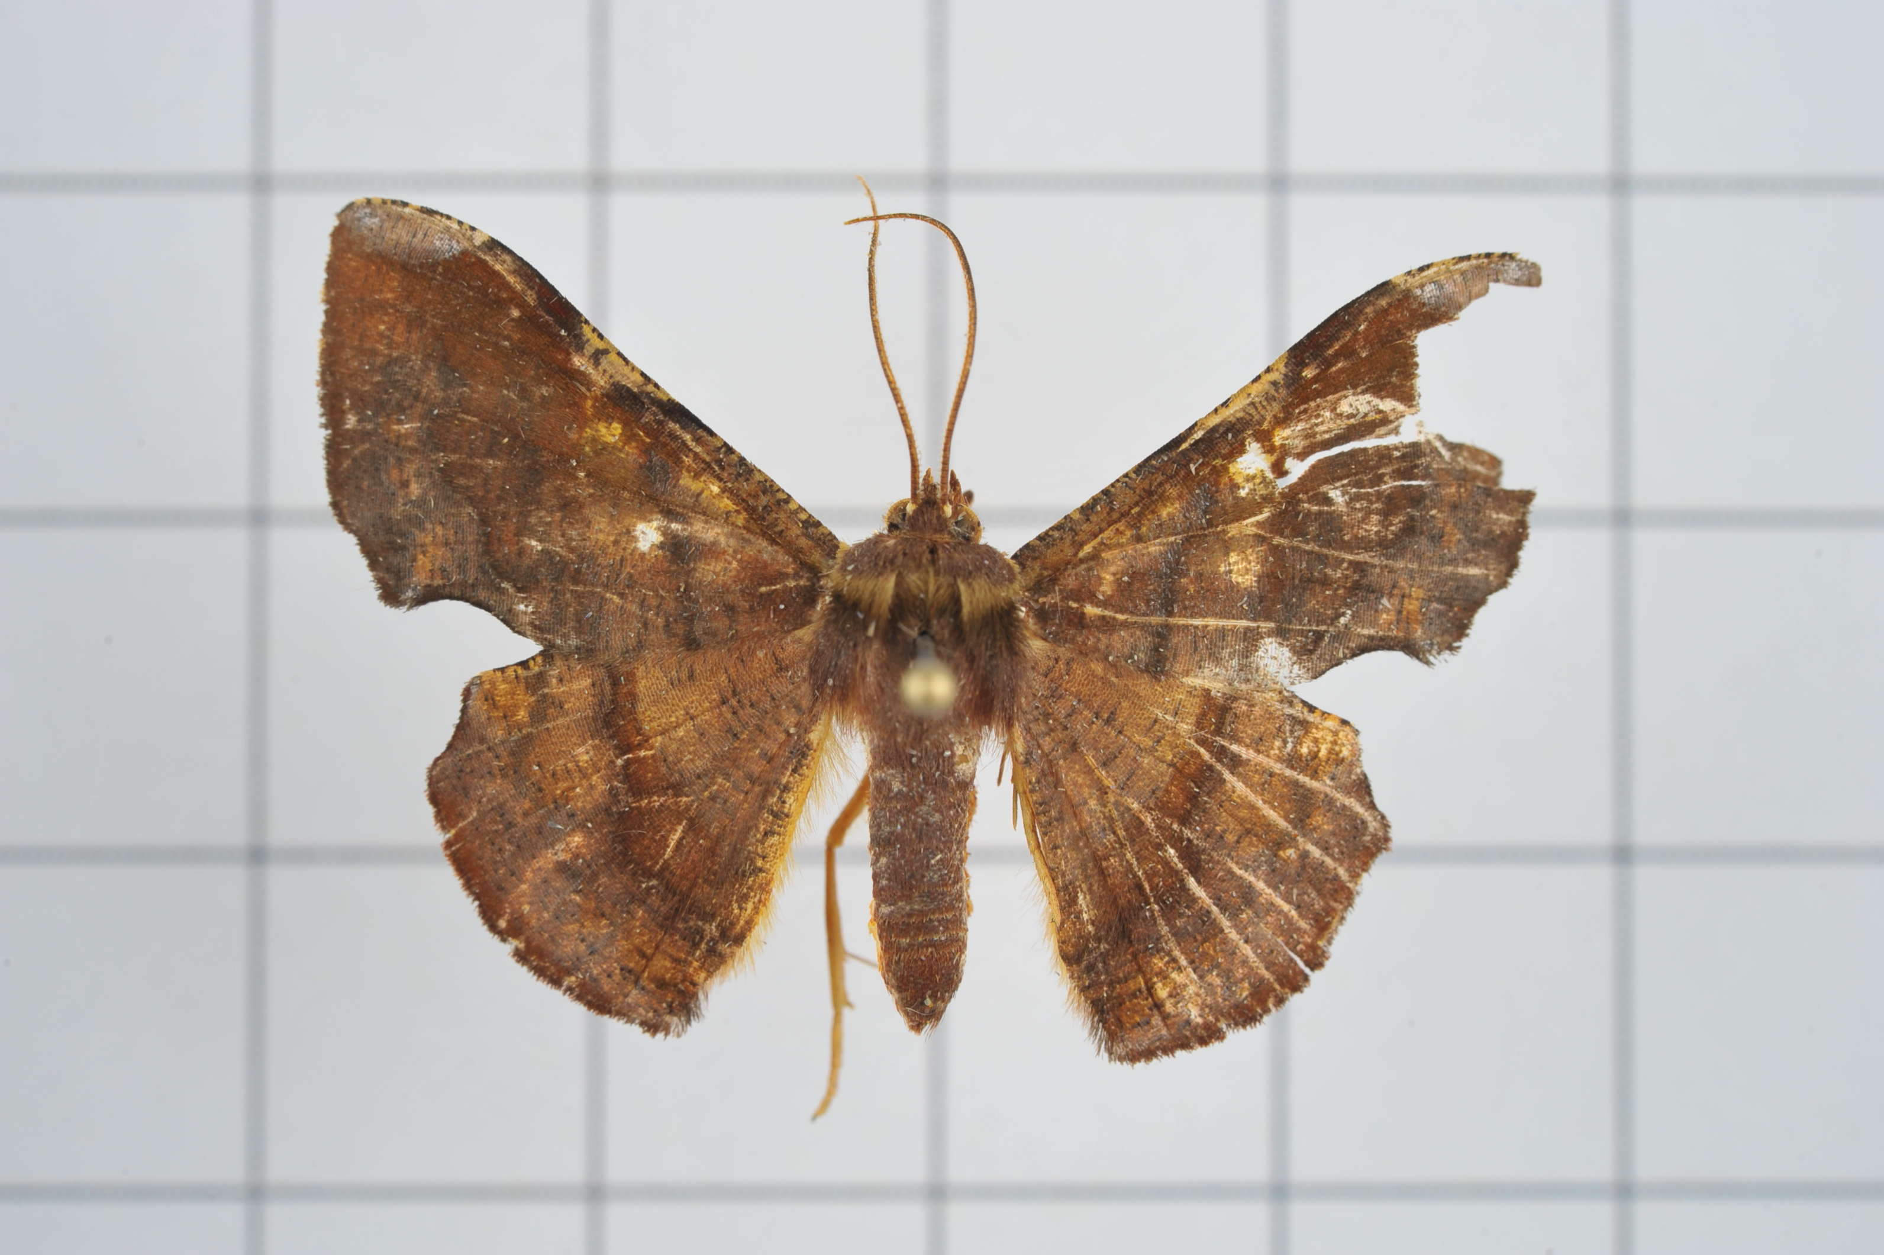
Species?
Fascellina chromataria
